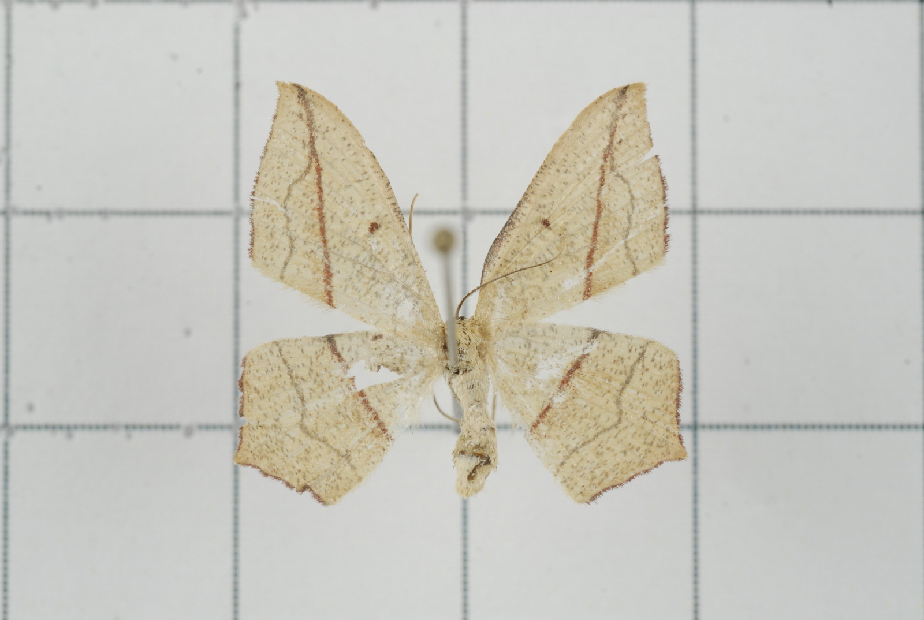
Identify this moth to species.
Timandra convectaria
